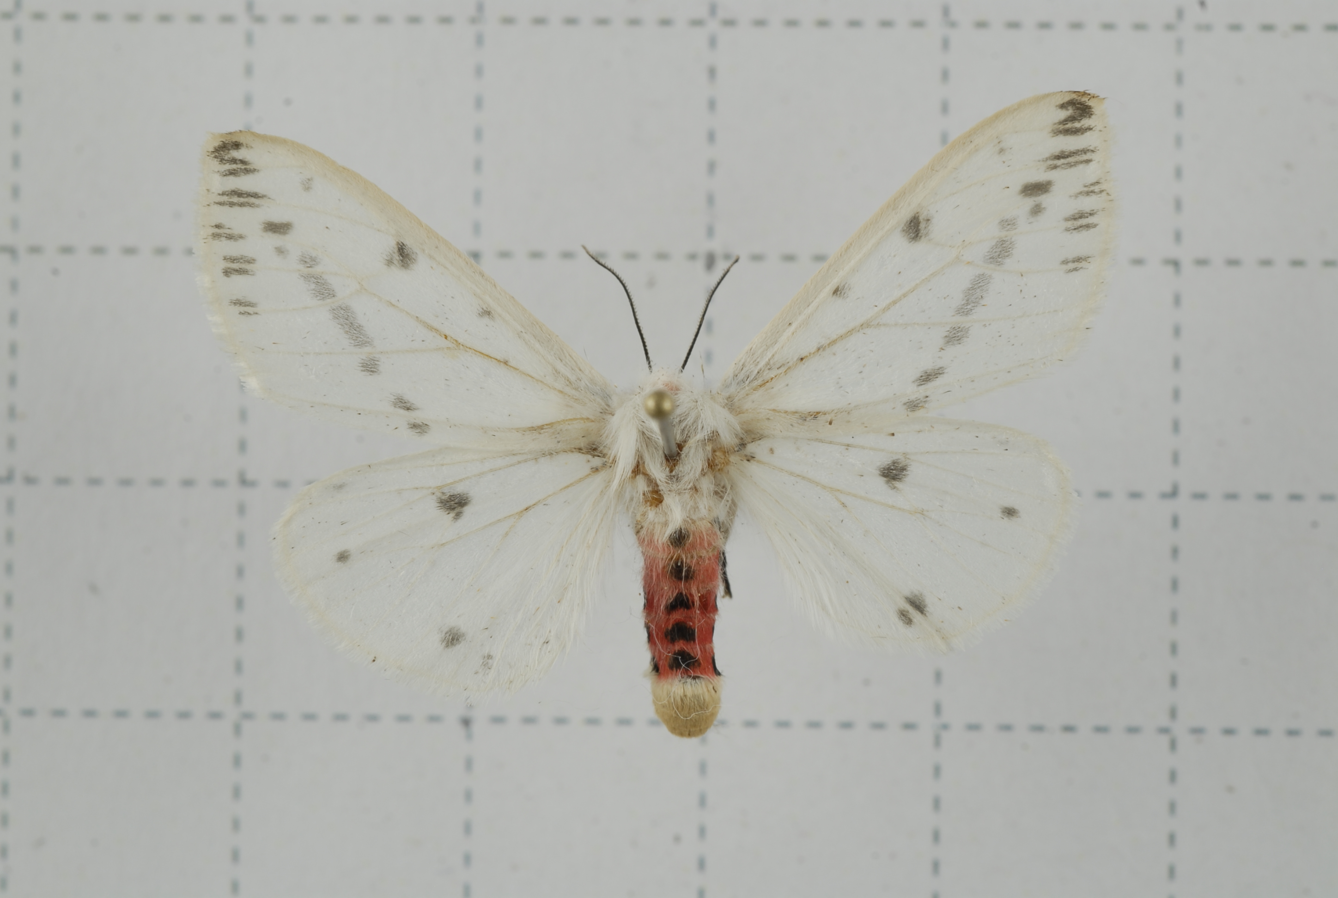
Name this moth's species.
Lemyra nigricosta
